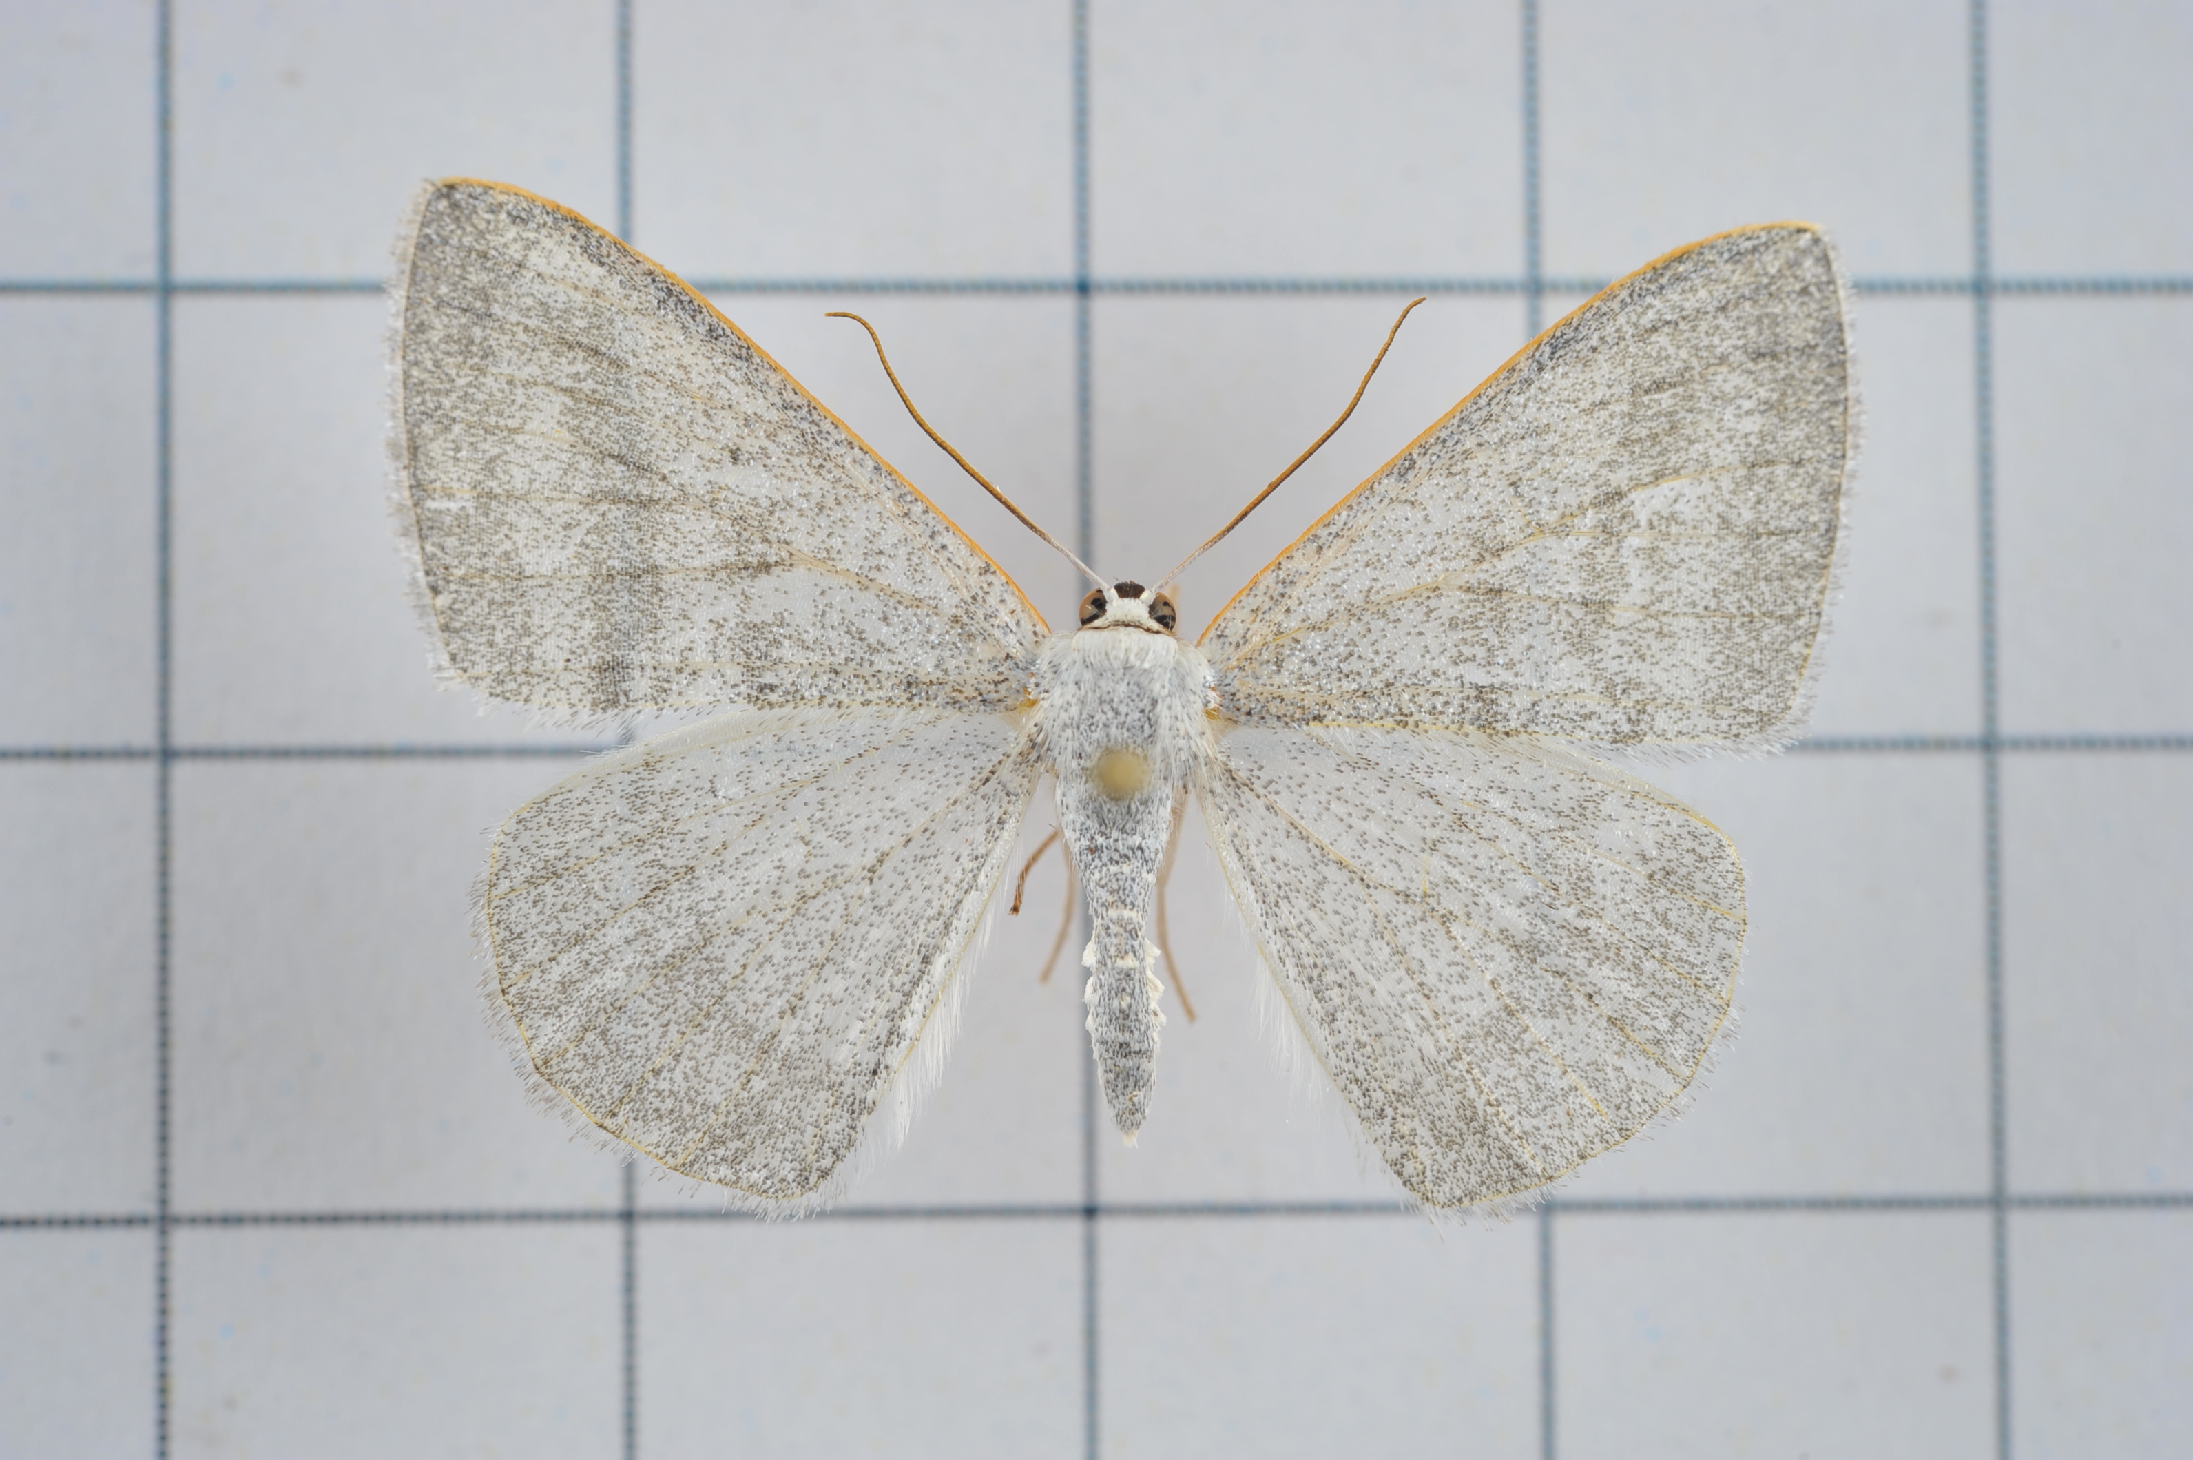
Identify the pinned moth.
Lomographa platyleucata marginata
